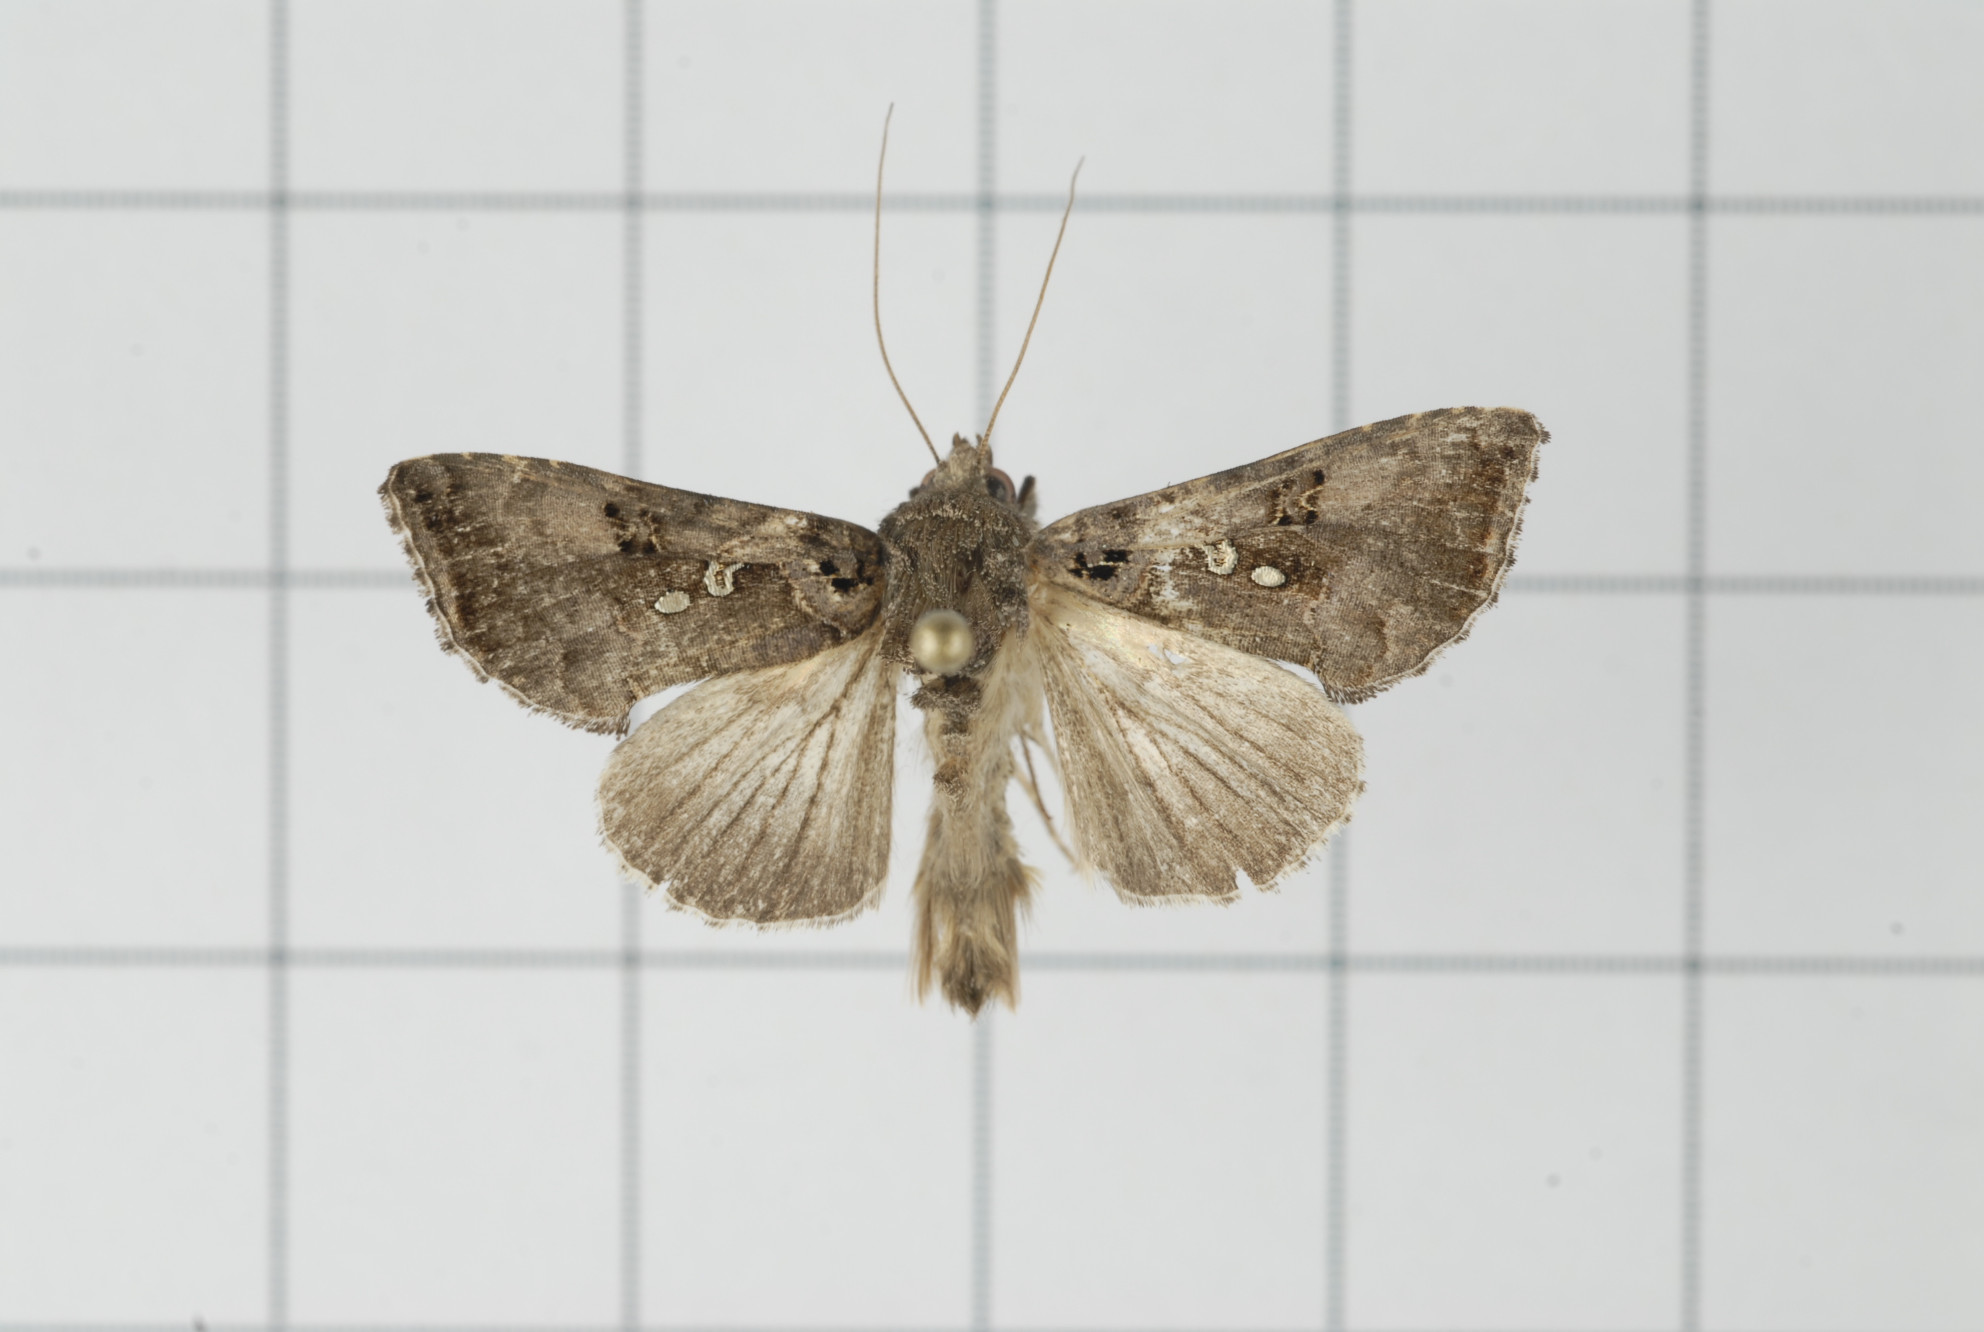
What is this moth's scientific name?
Argyrogramma signata
